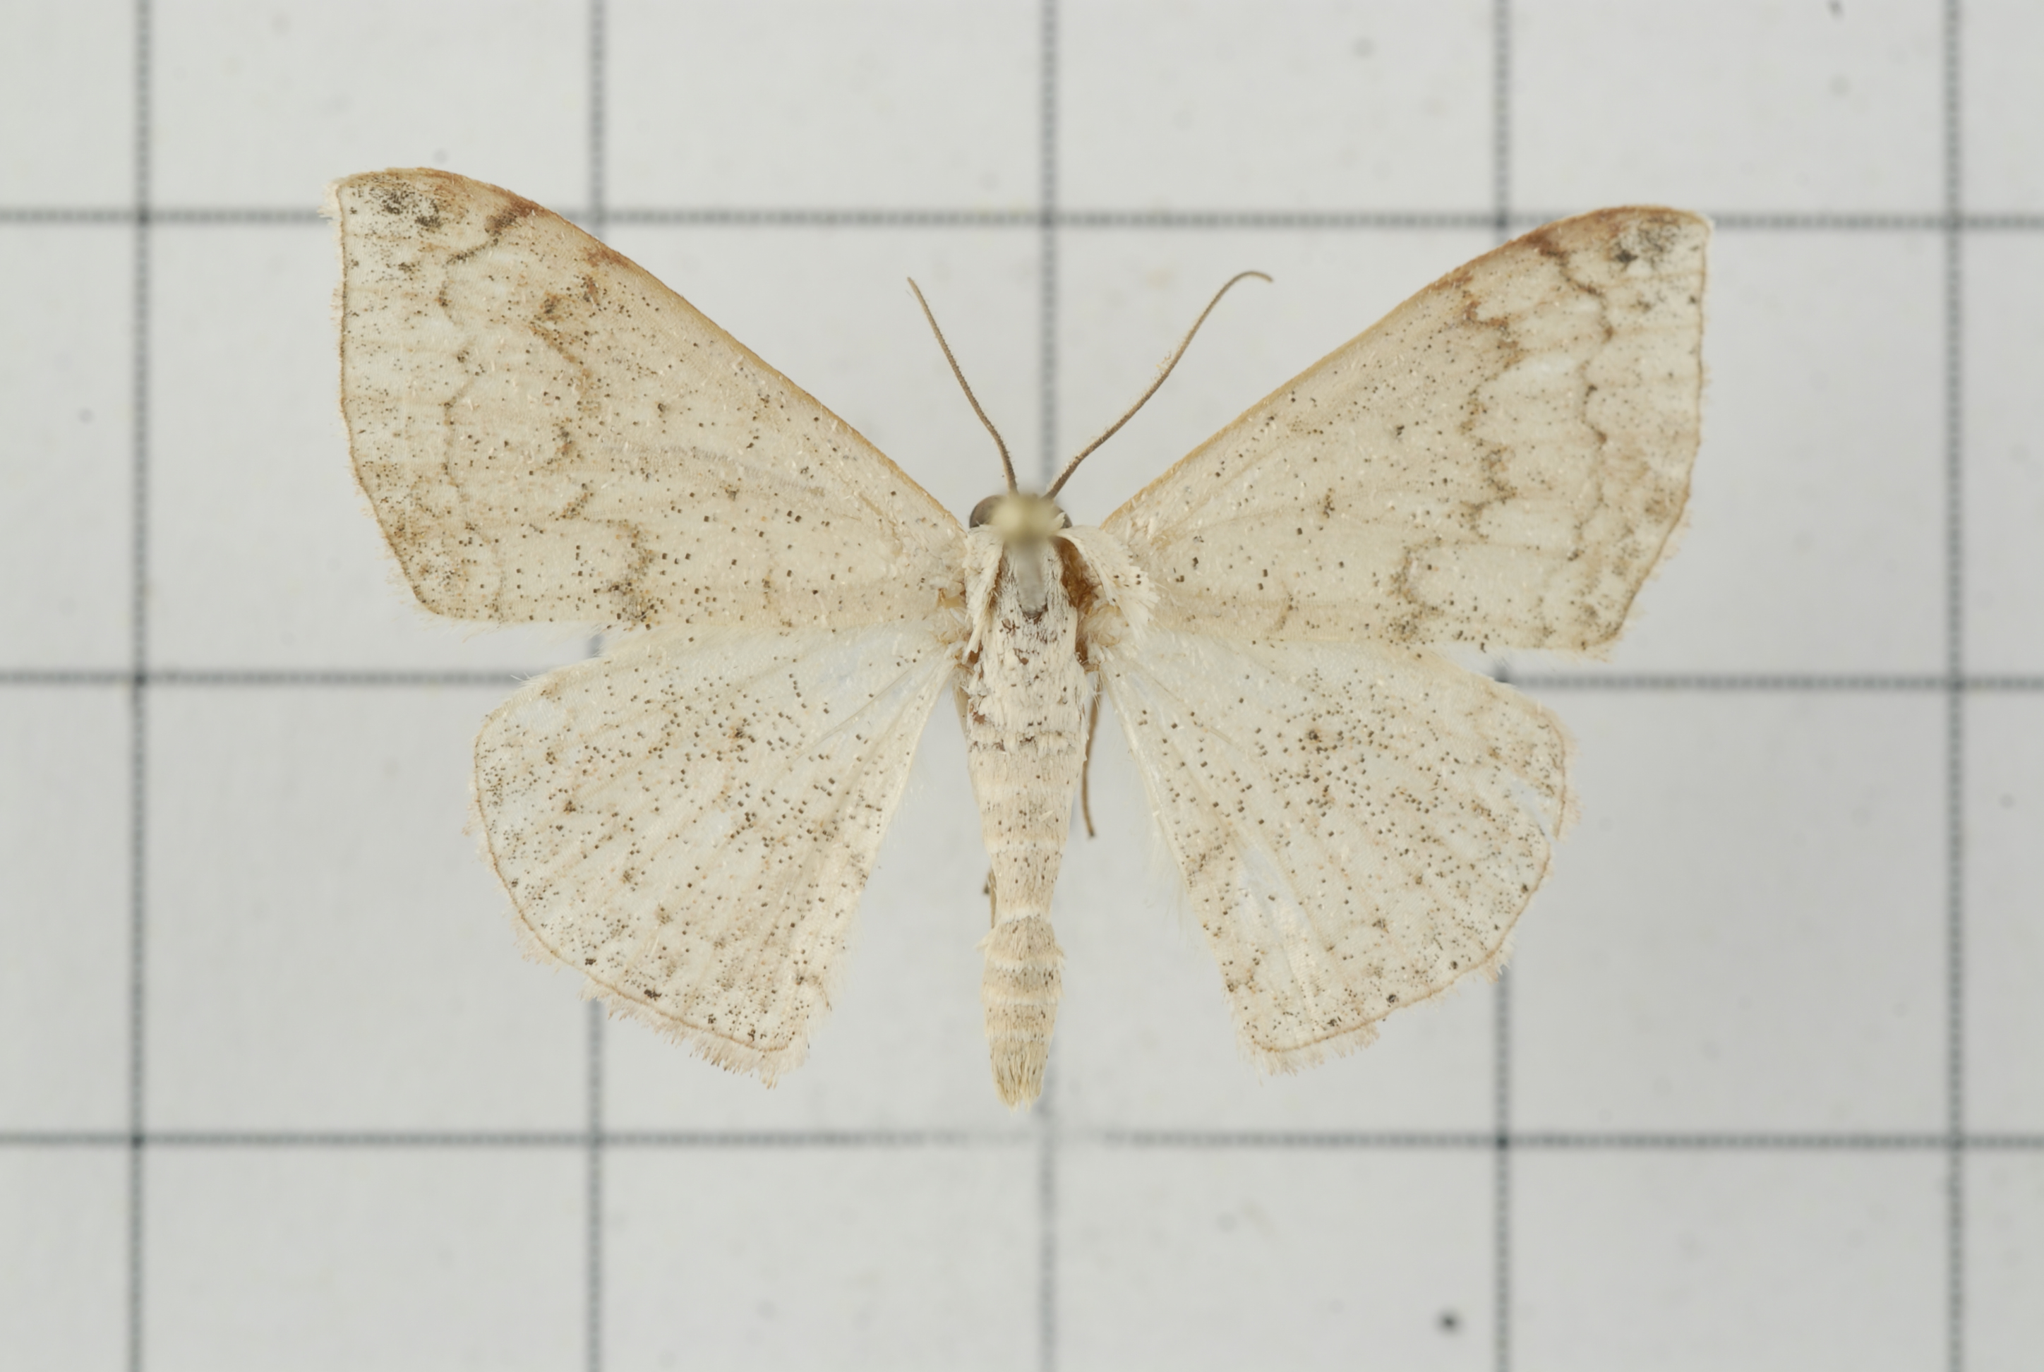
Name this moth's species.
Somatina plynusaria
